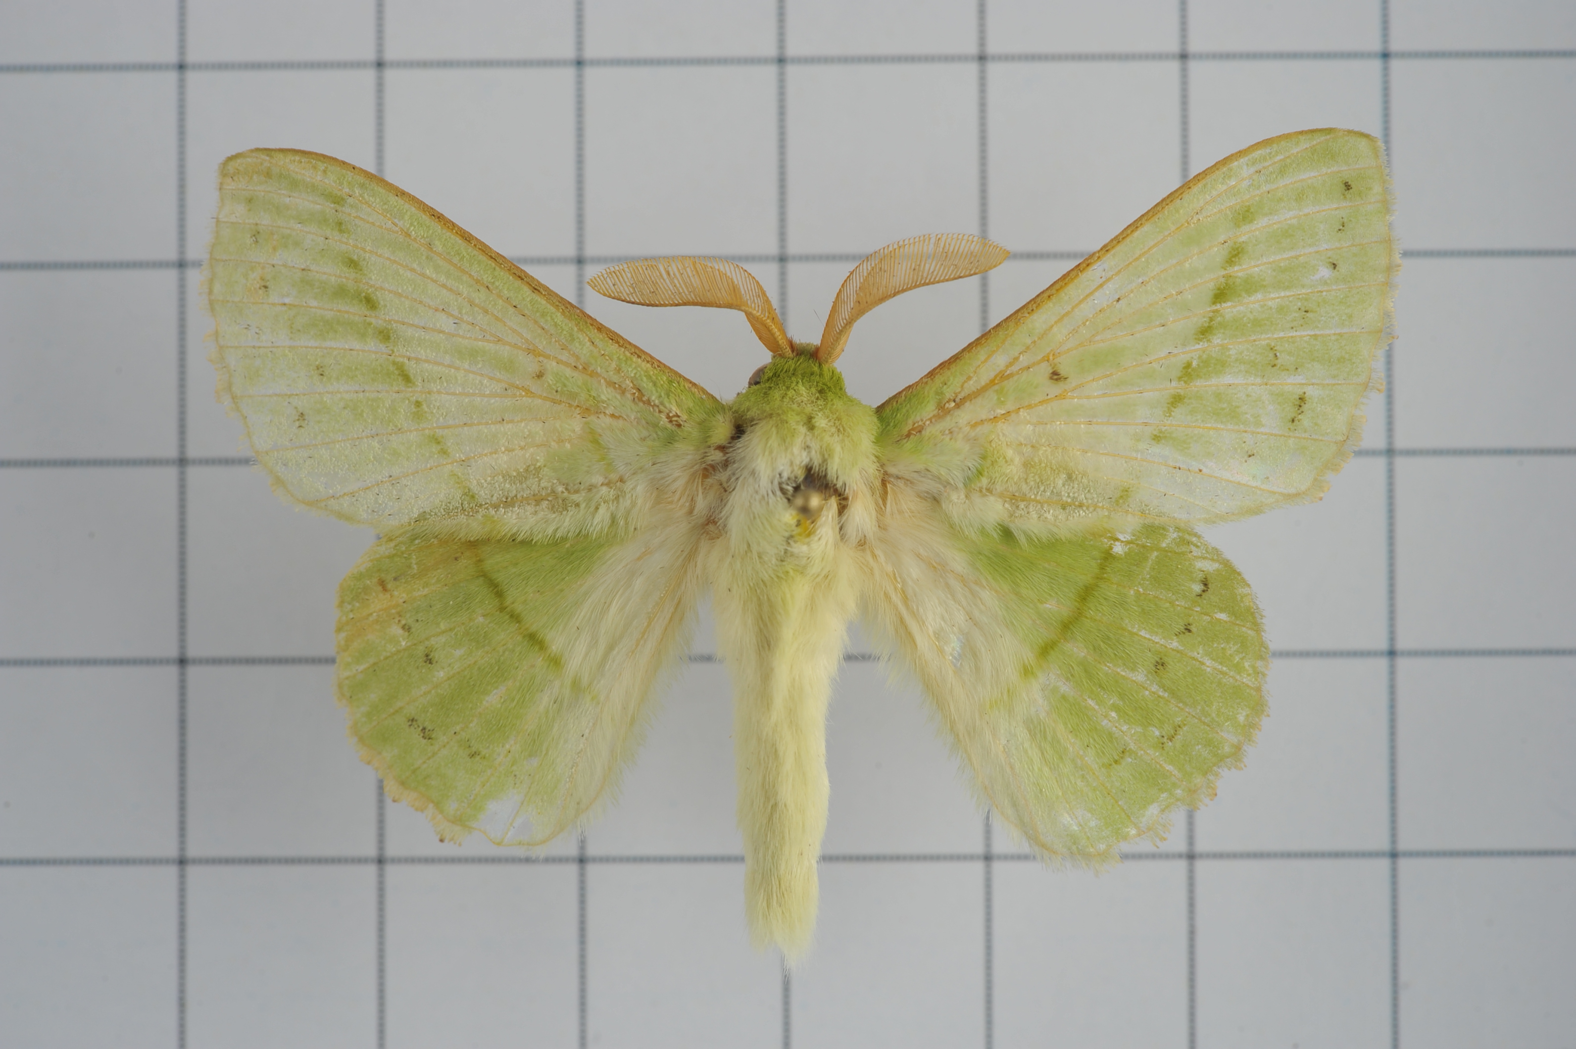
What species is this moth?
Trabala vishnou guttata
